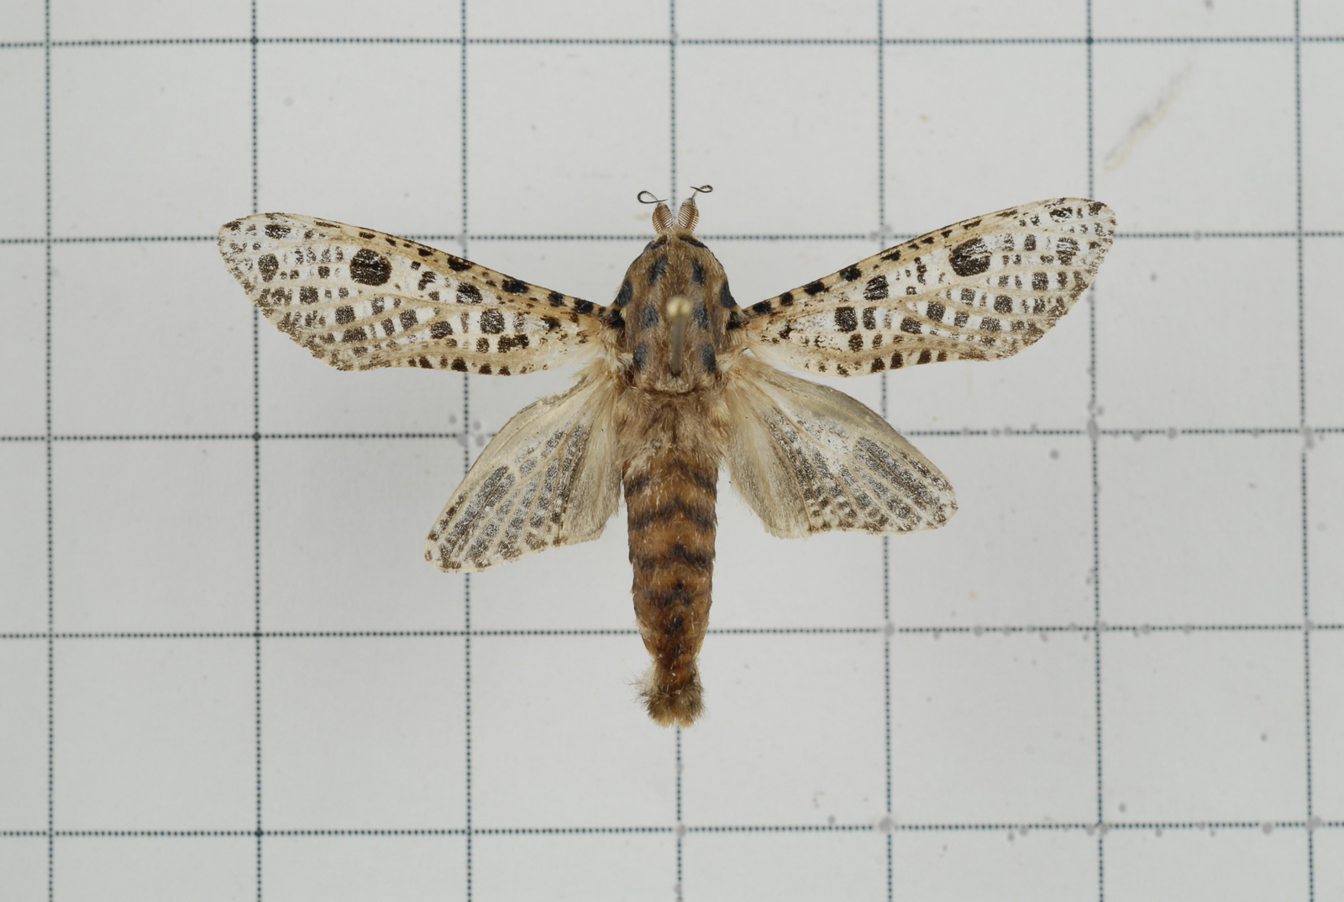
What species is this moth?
Rapdalus pardicolor
